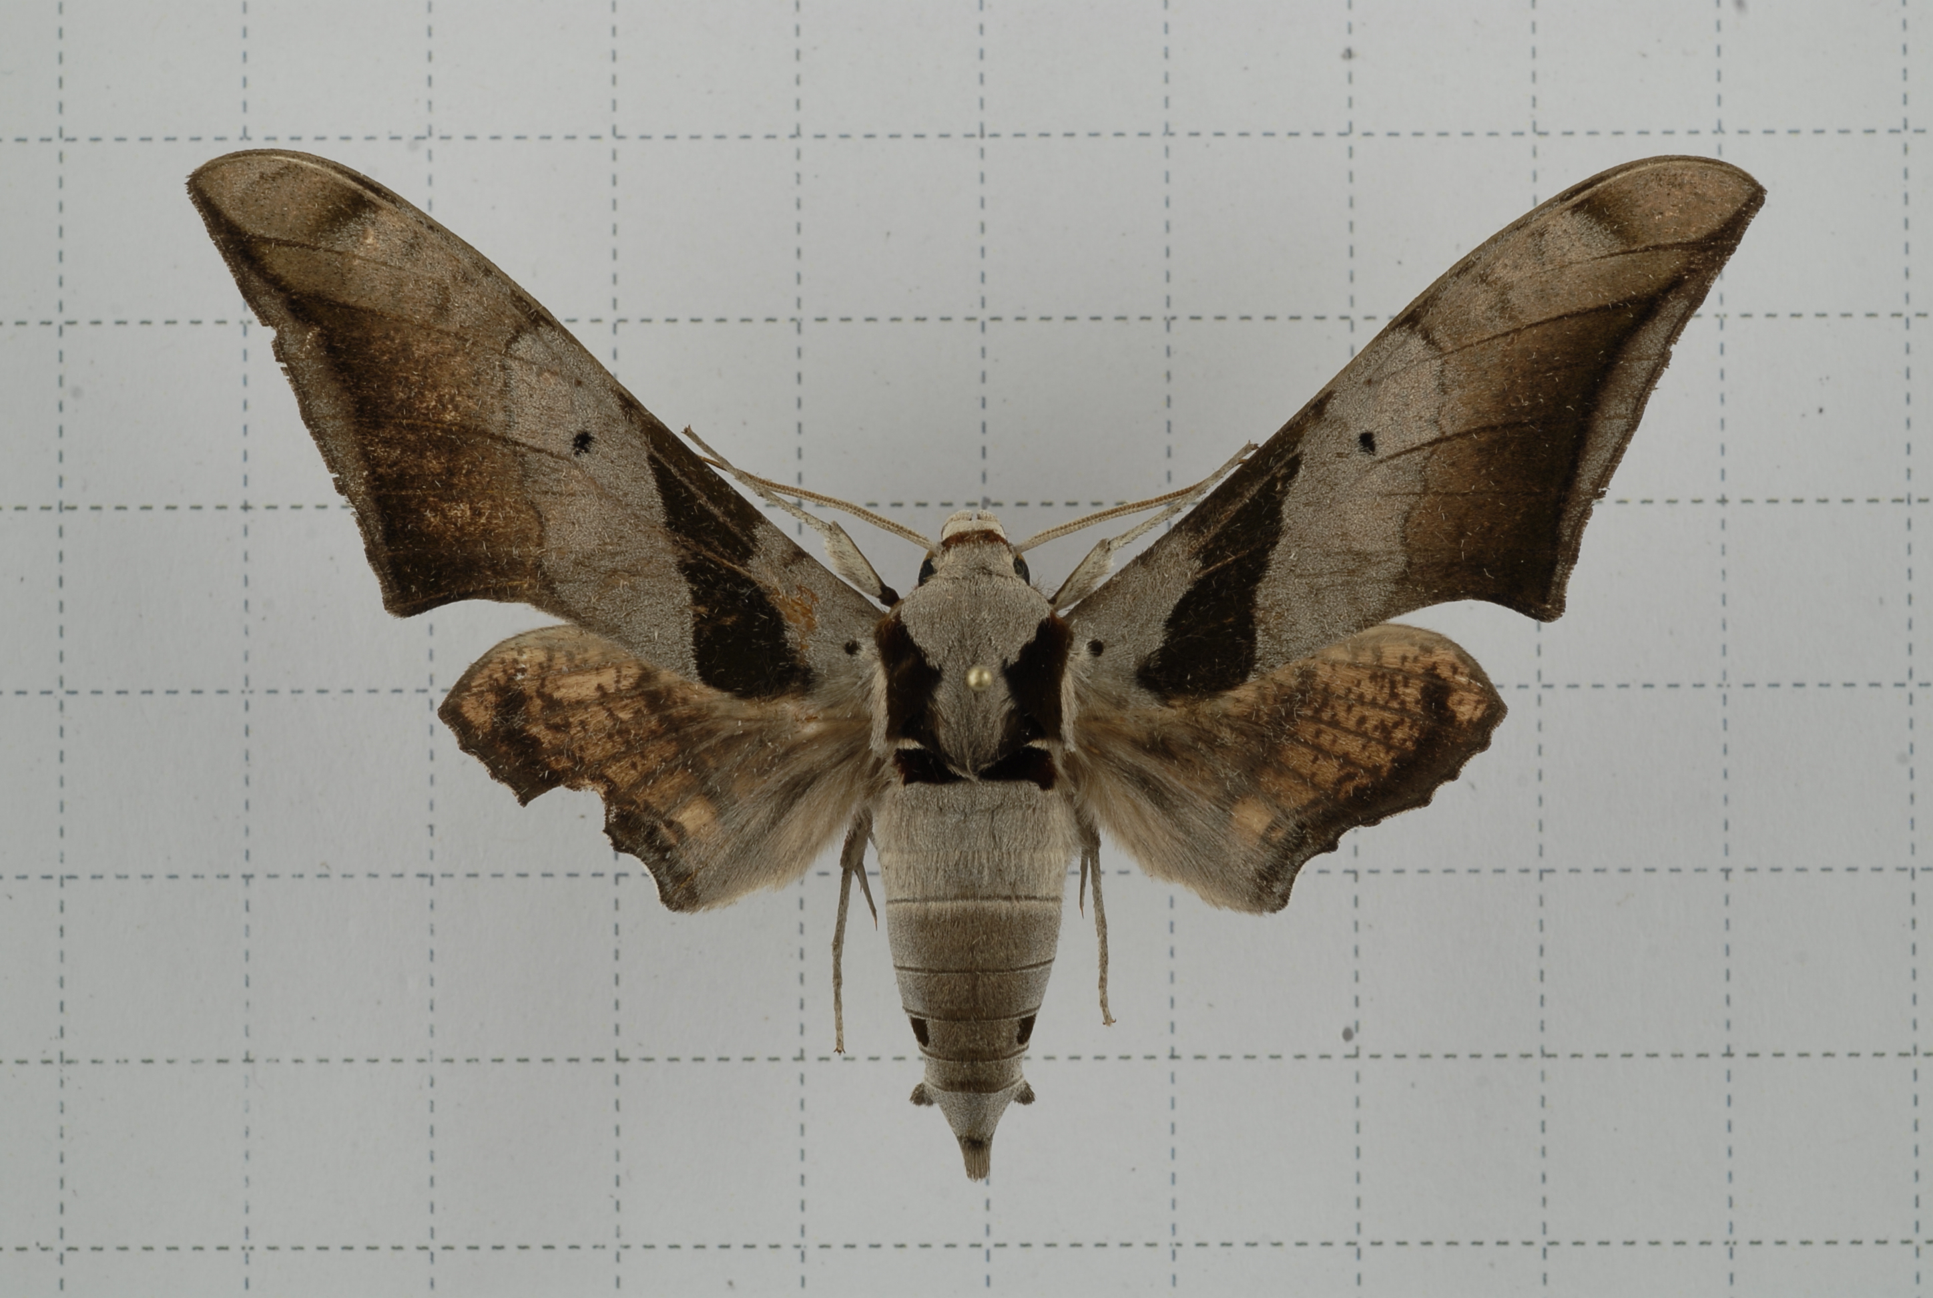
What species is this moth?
Ambulyx japonica angustifasciata
